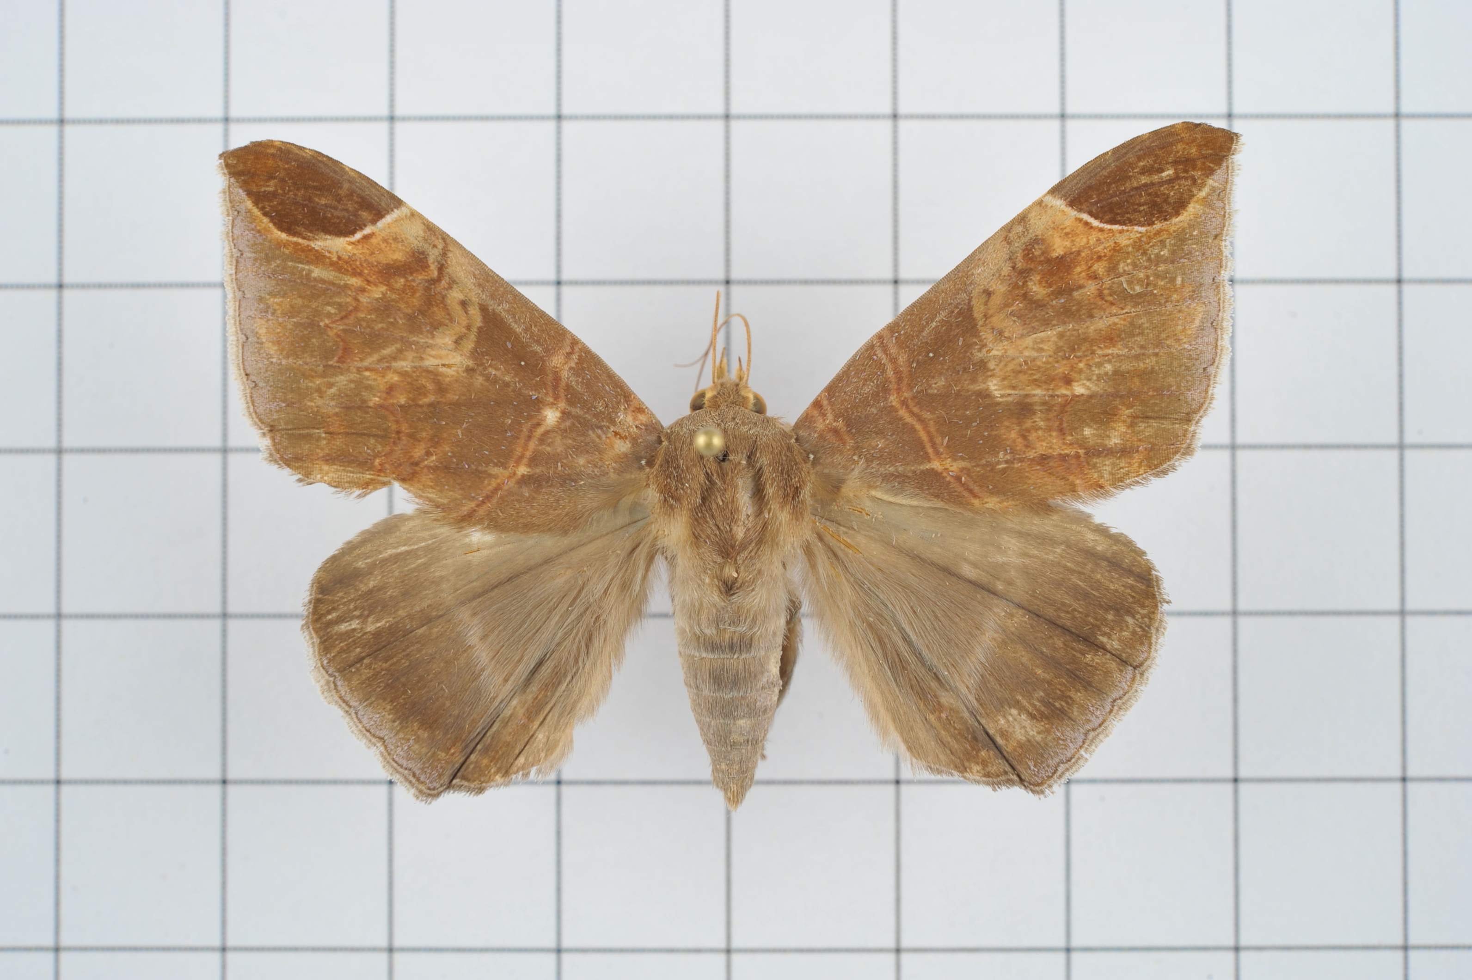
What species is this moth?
Pindara illibata
